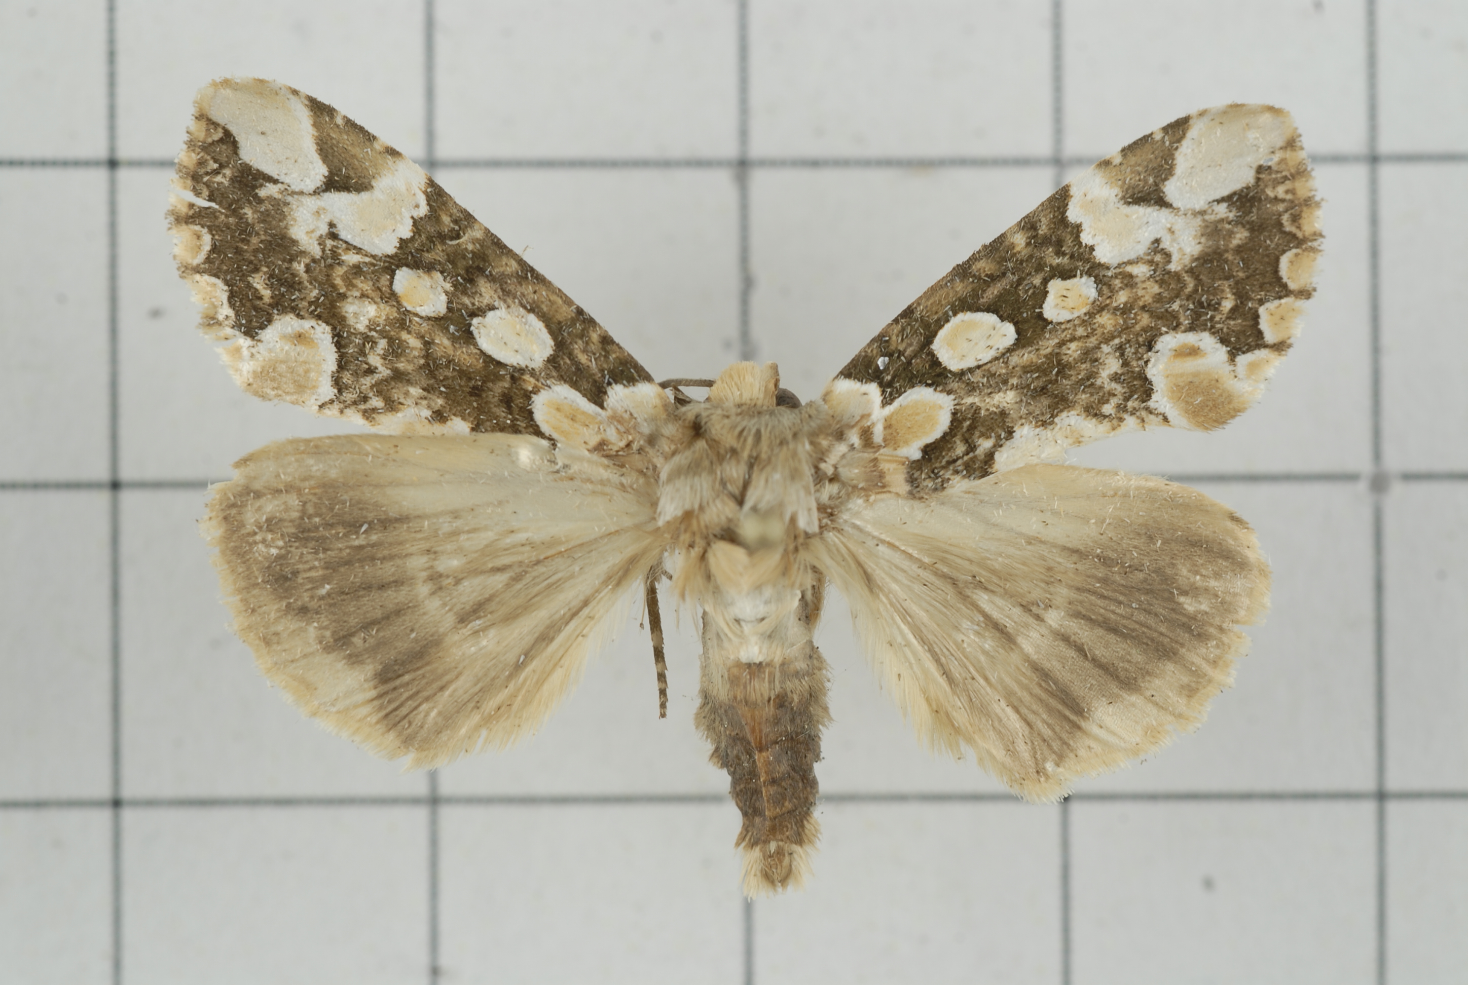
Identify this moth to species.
Horithyatira decorata takamukui
